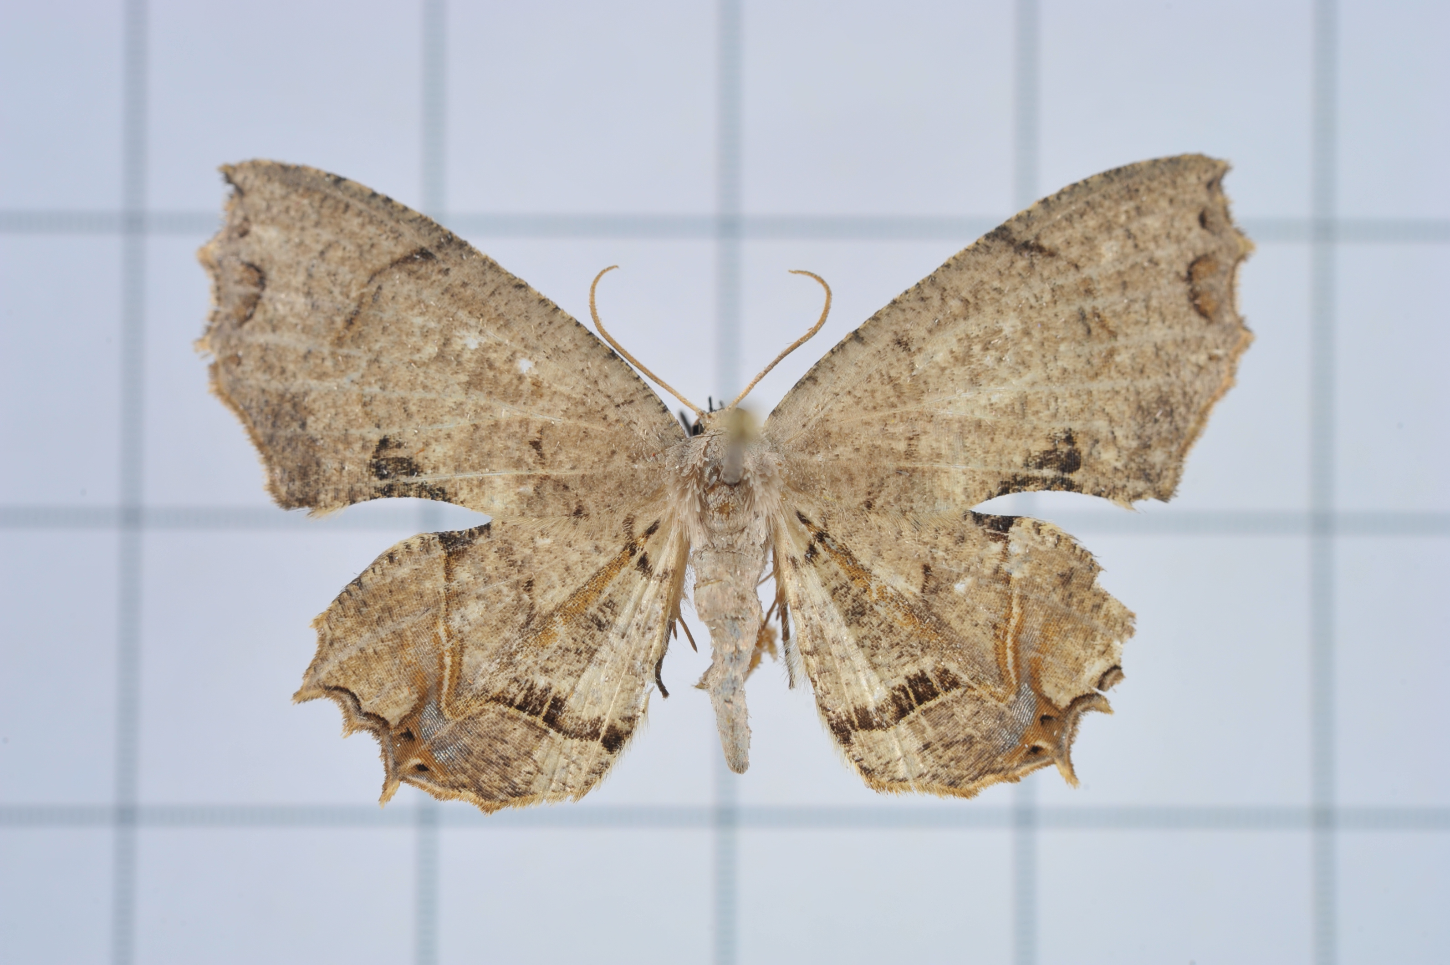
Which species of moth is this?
Dysaethria flavistriga
